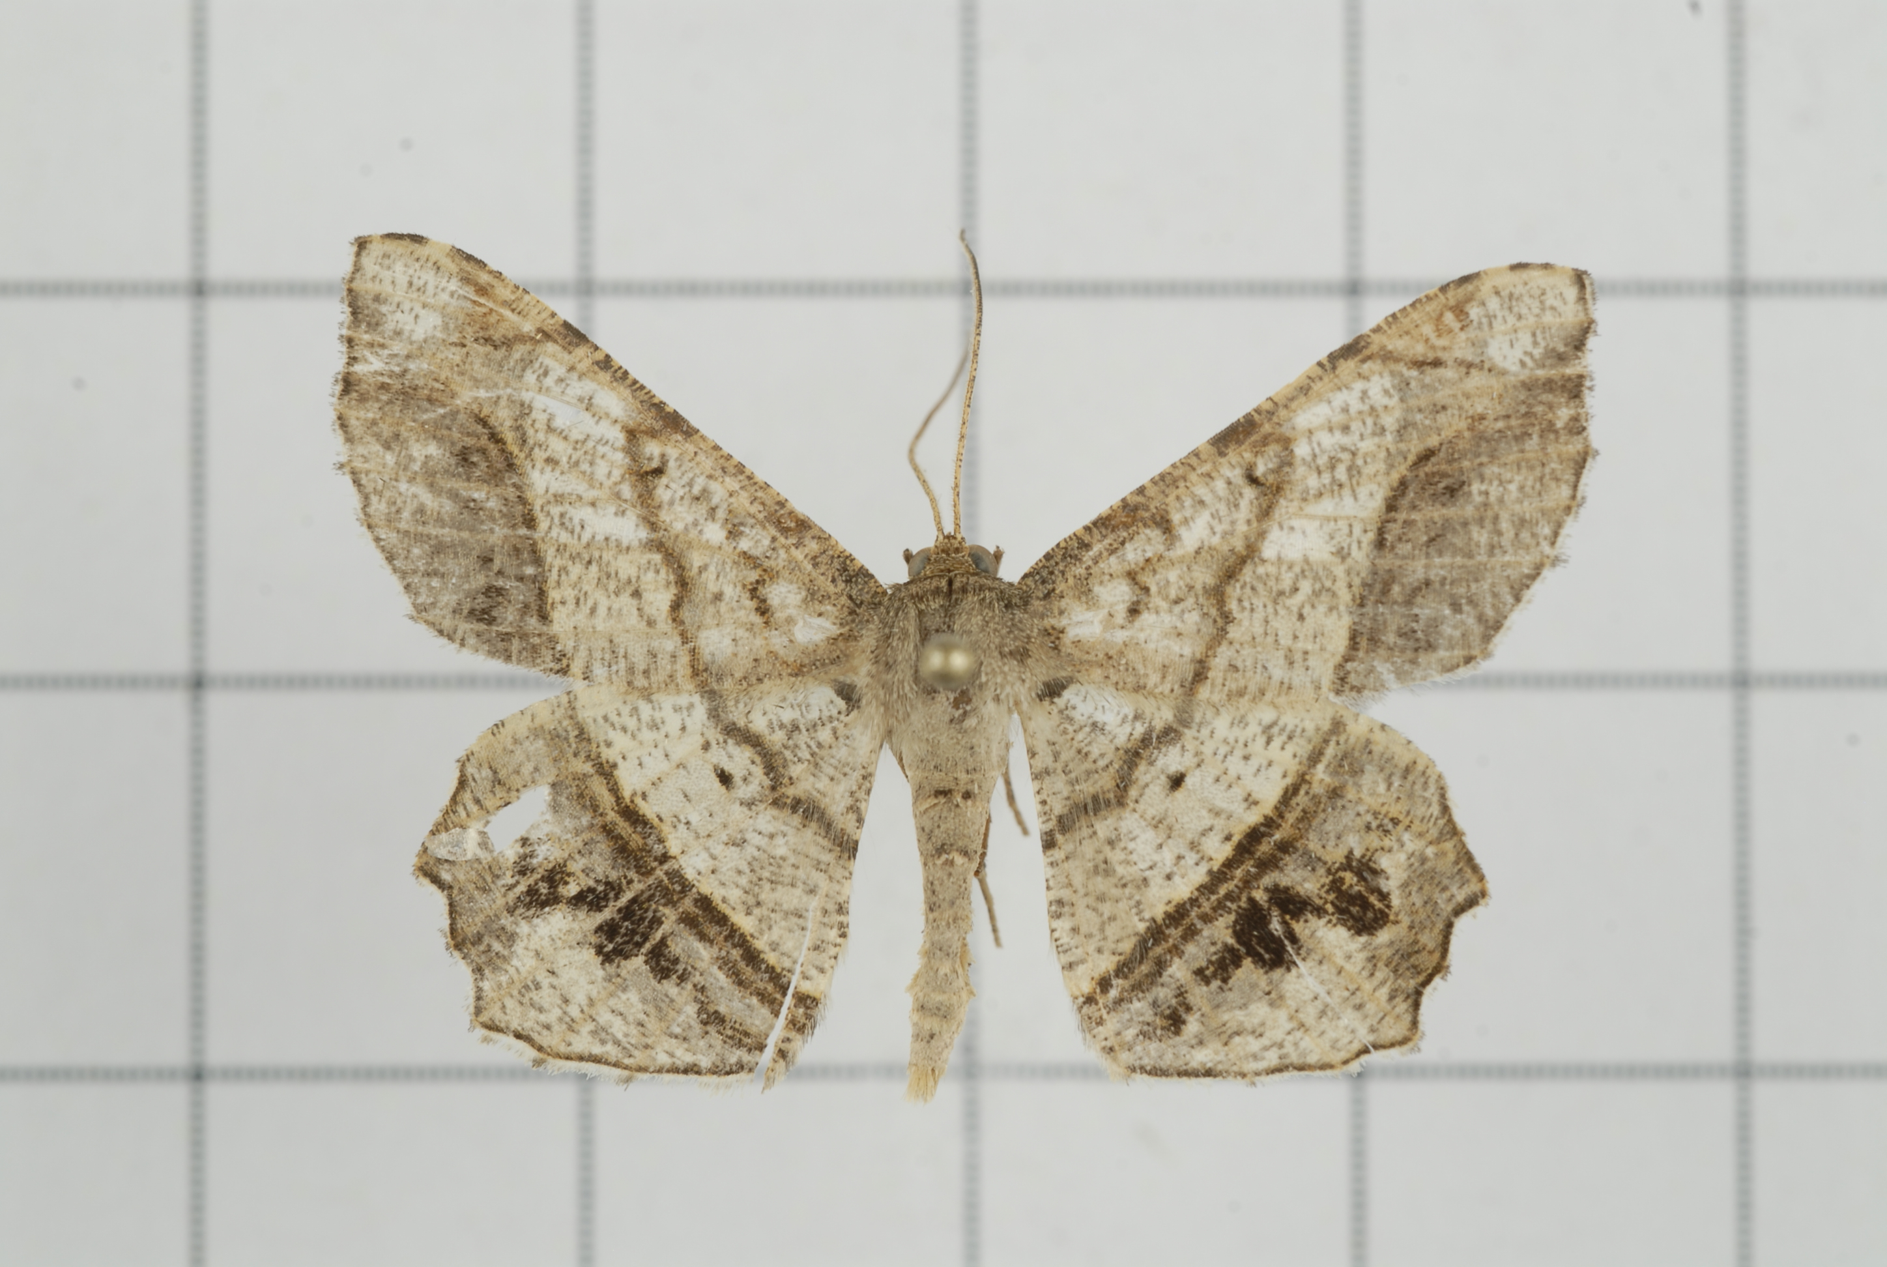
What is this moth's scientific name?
Chiasmia intermediaria
